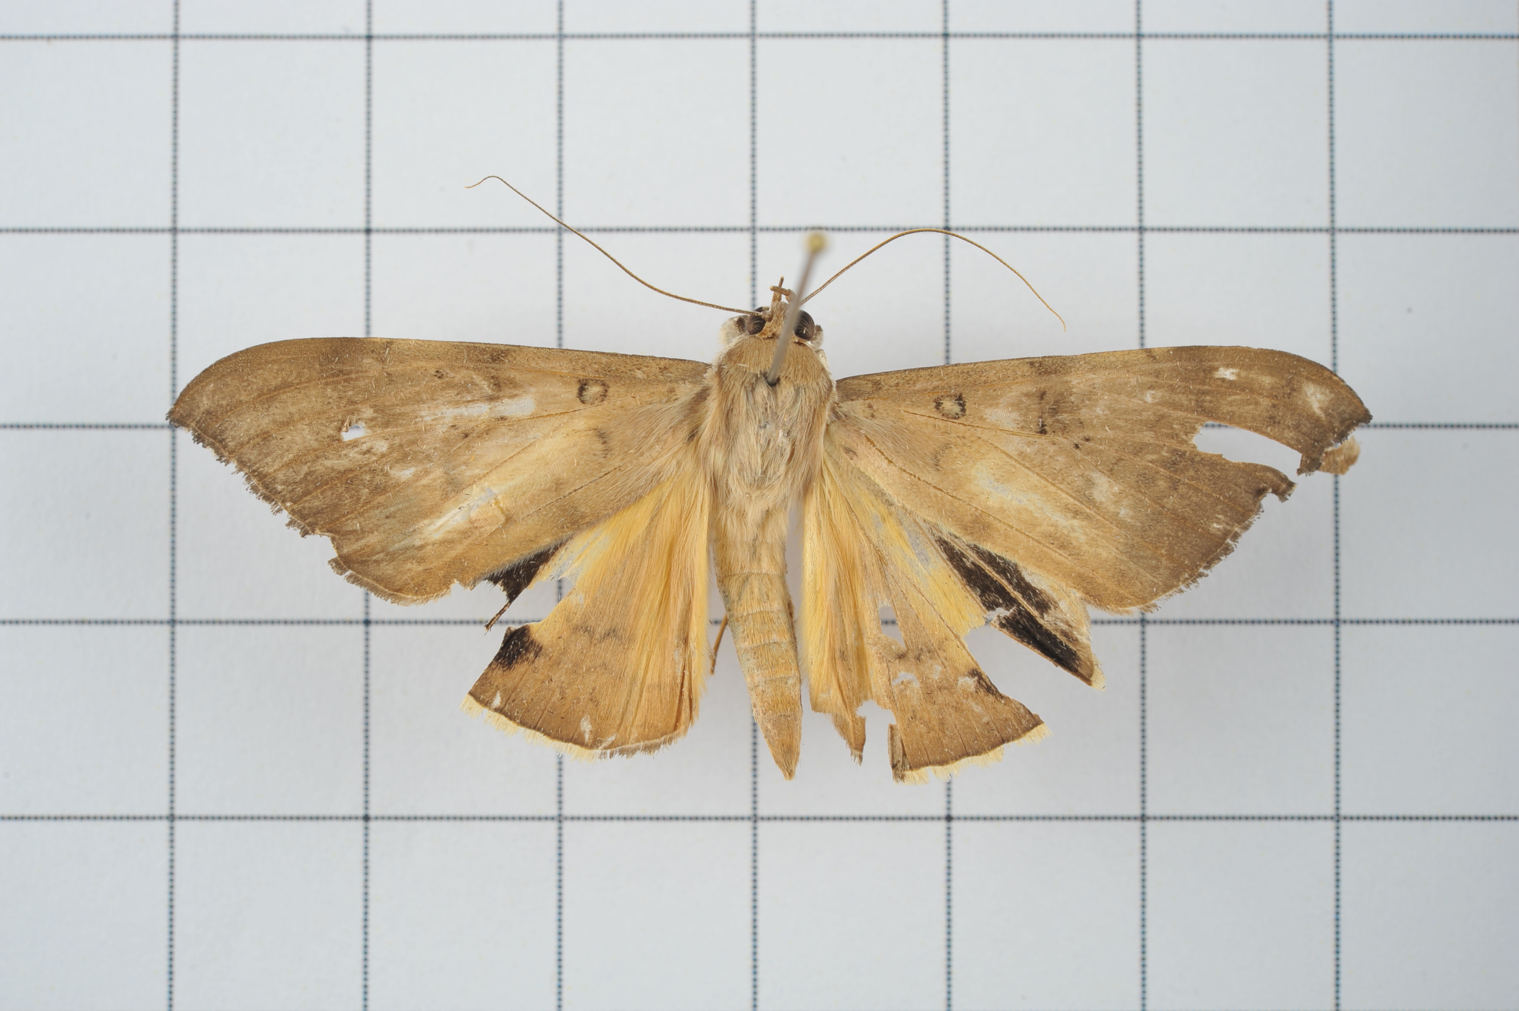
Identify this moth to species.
Oxyodes scrobiculata
